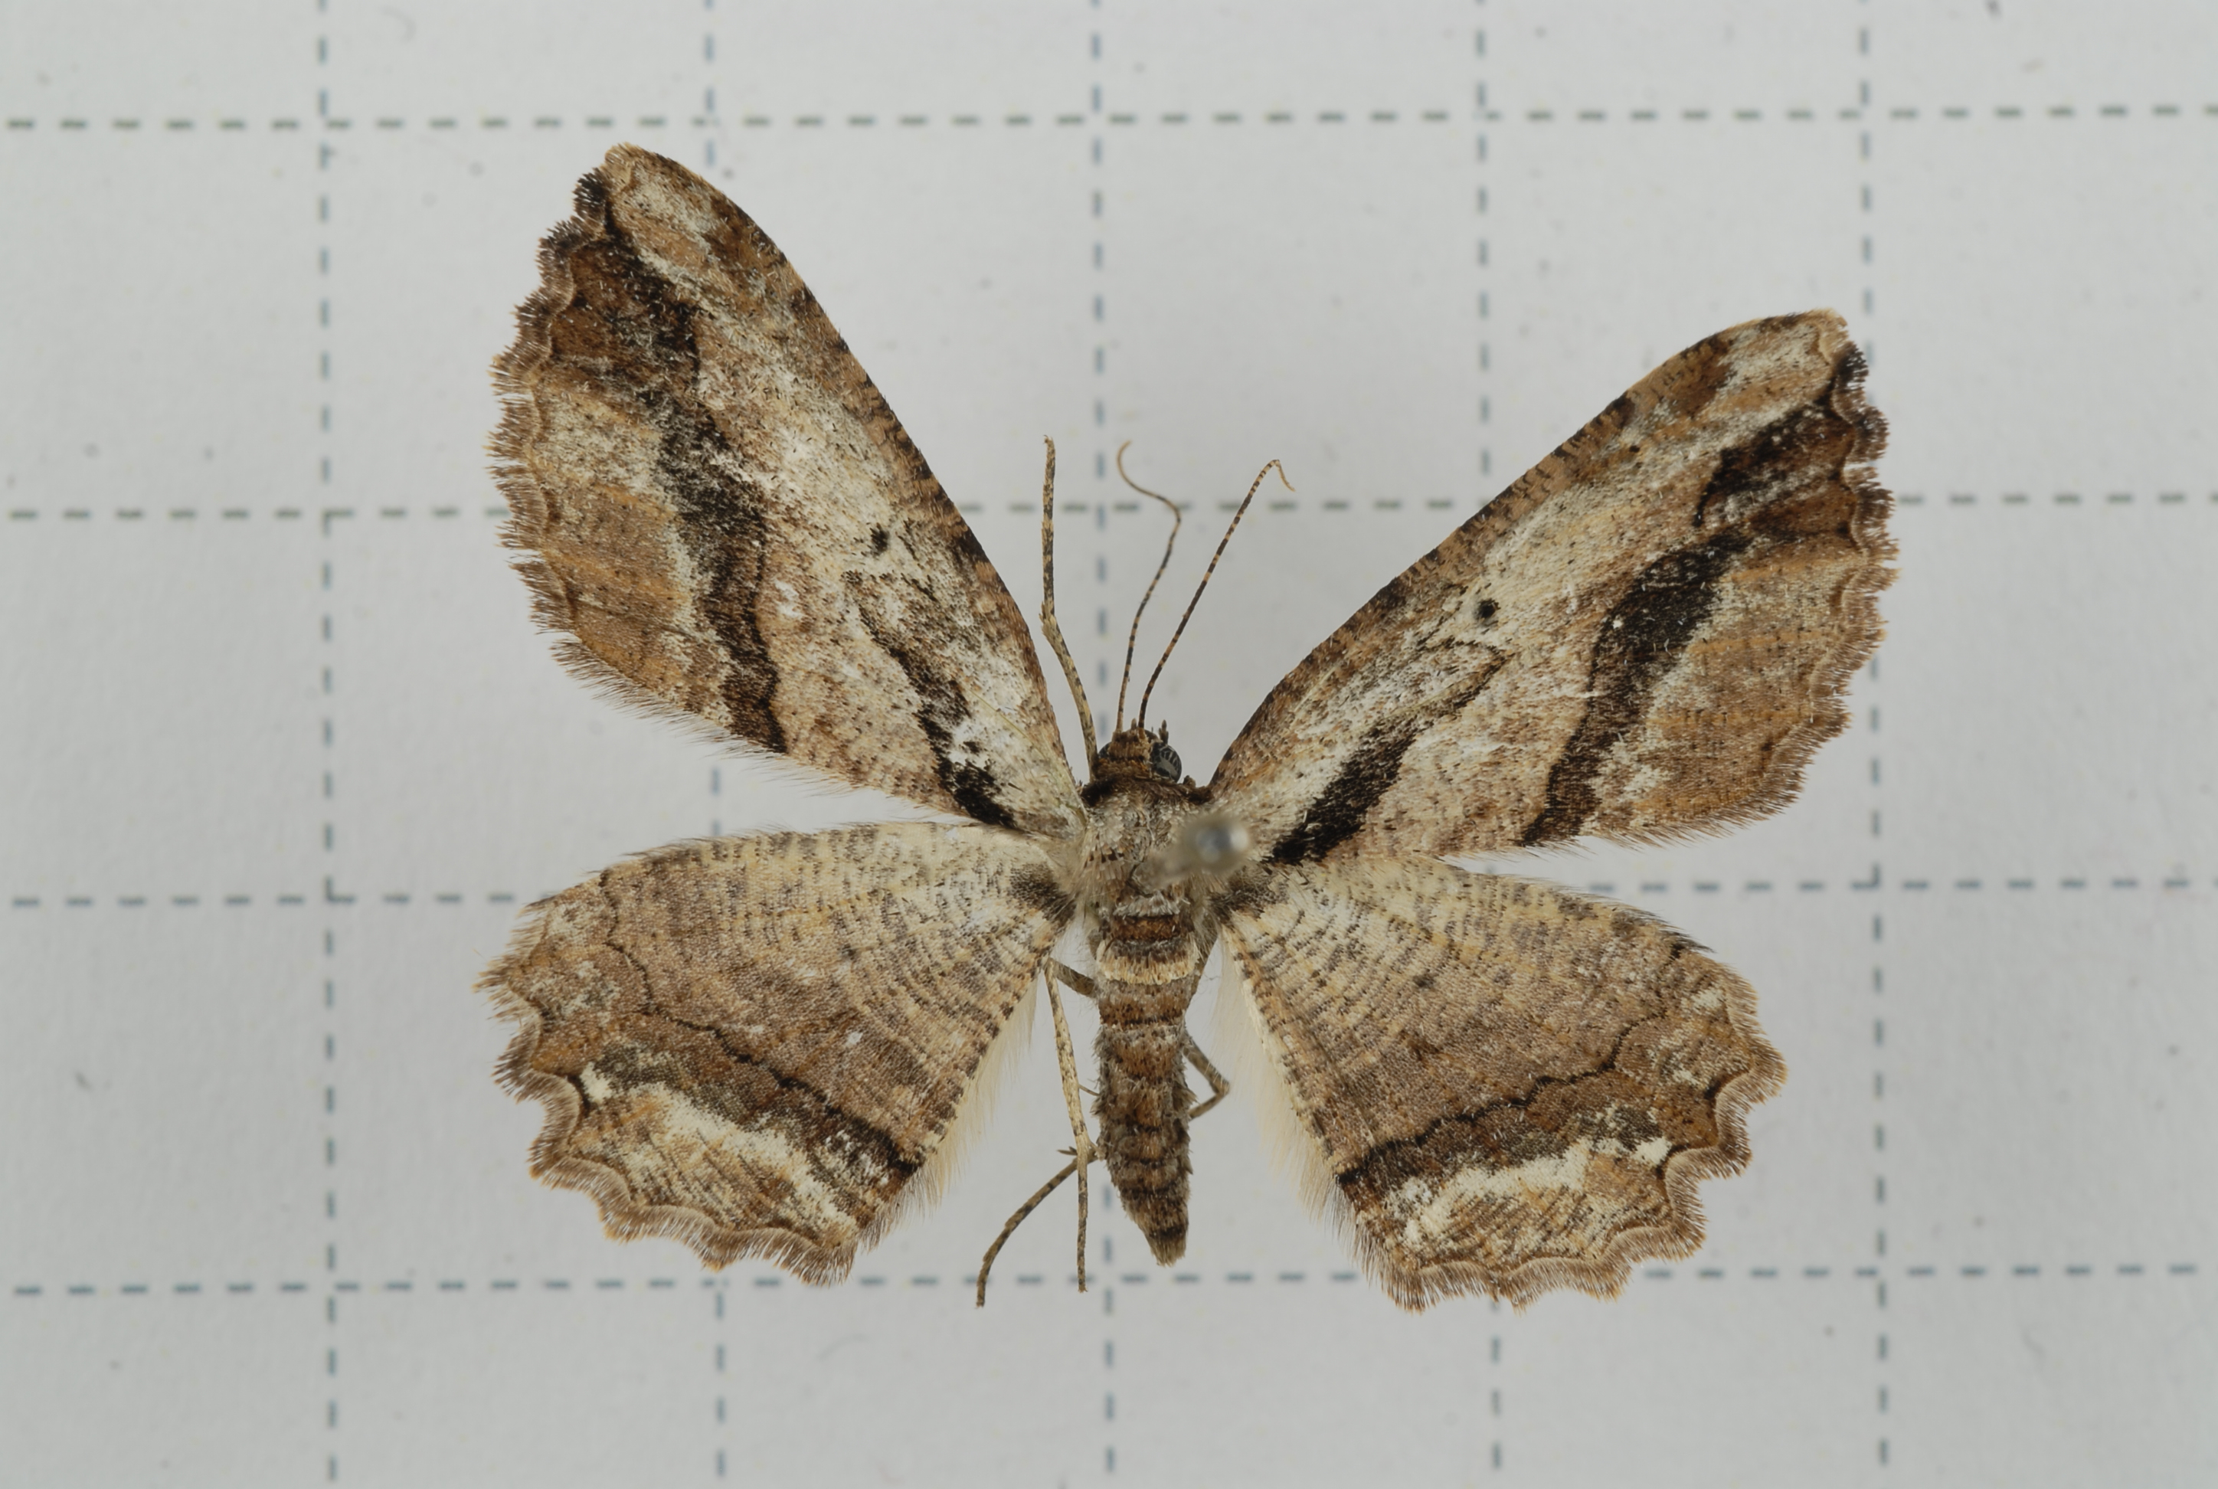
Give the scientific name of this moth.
Menophra nakajimai
